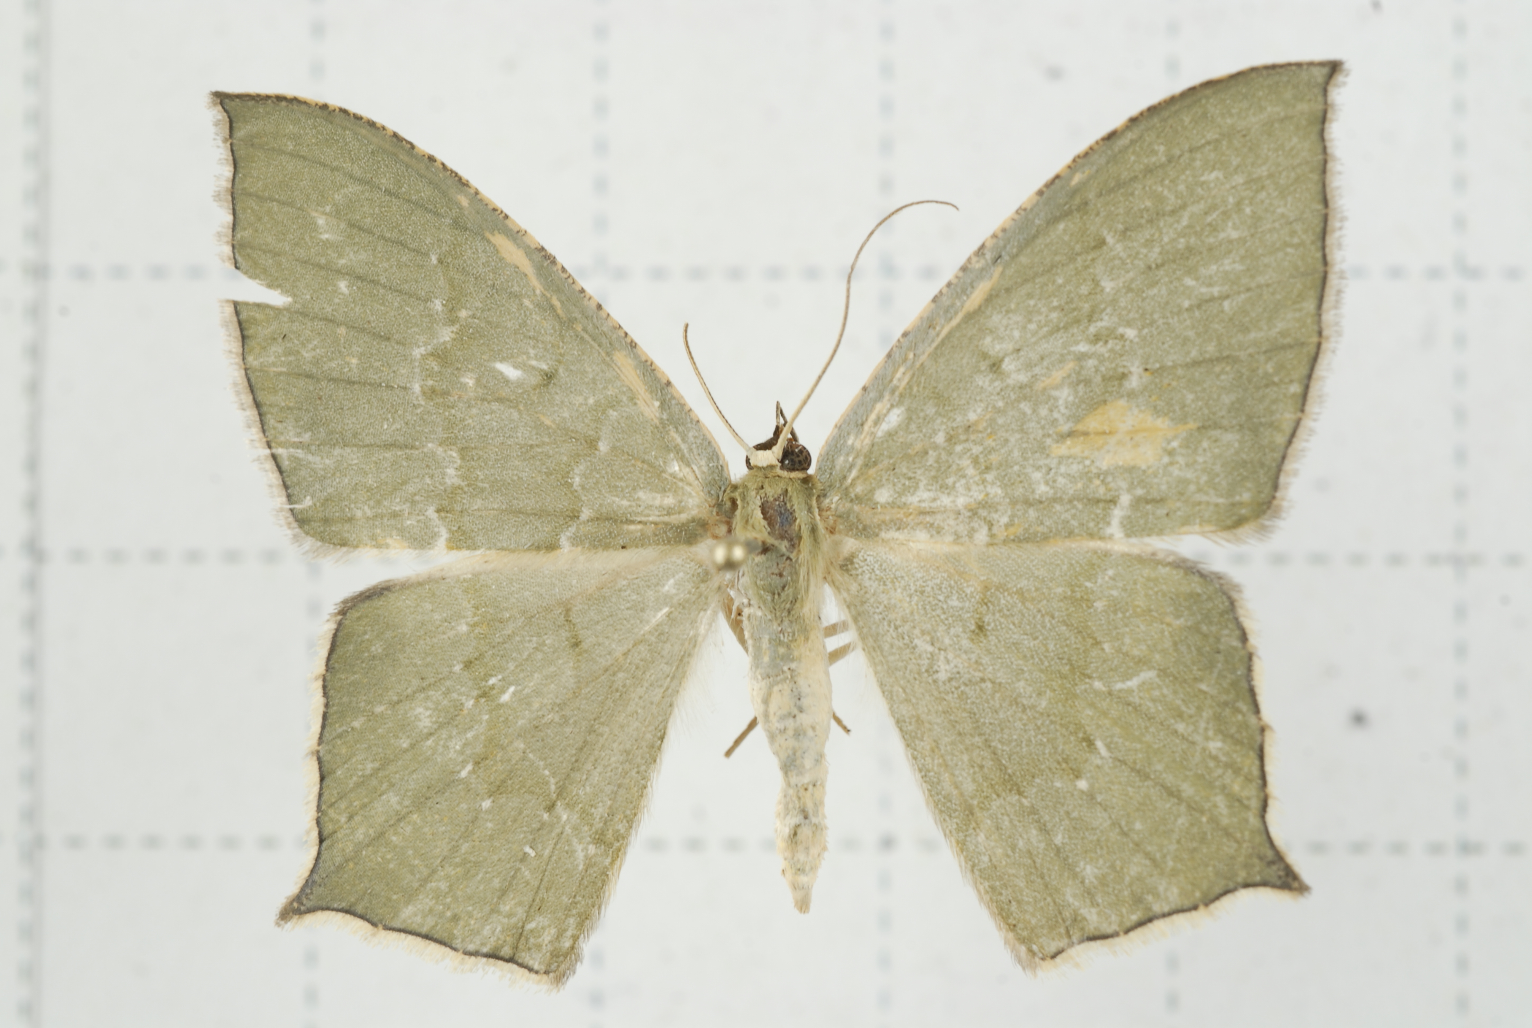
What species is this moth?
Maxates quadripunctata
